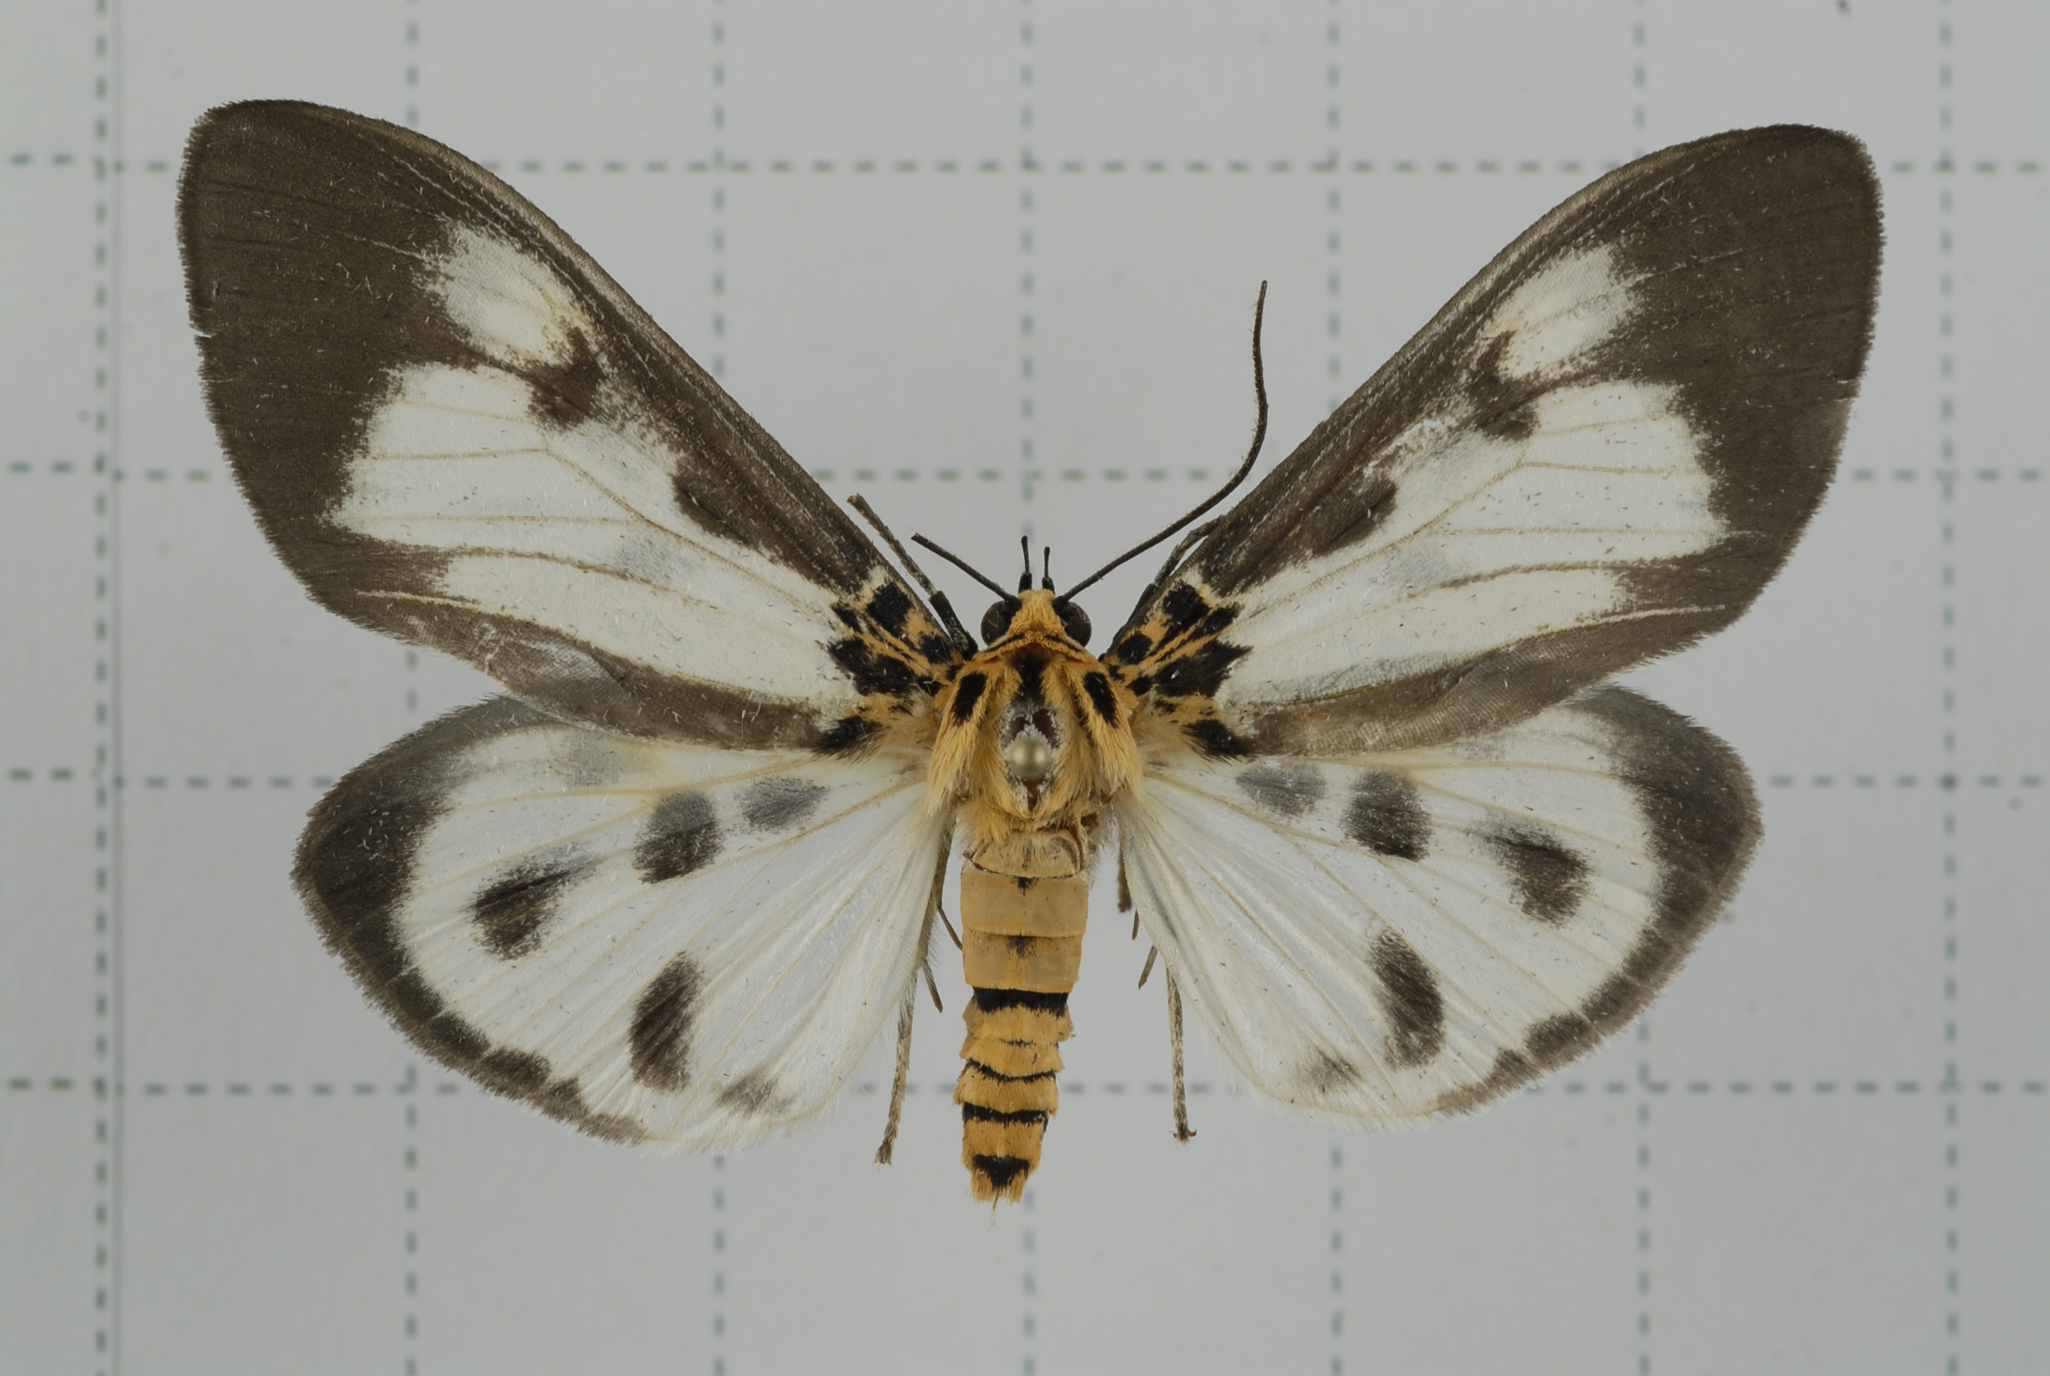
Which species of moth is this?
Asota plana lacteata
